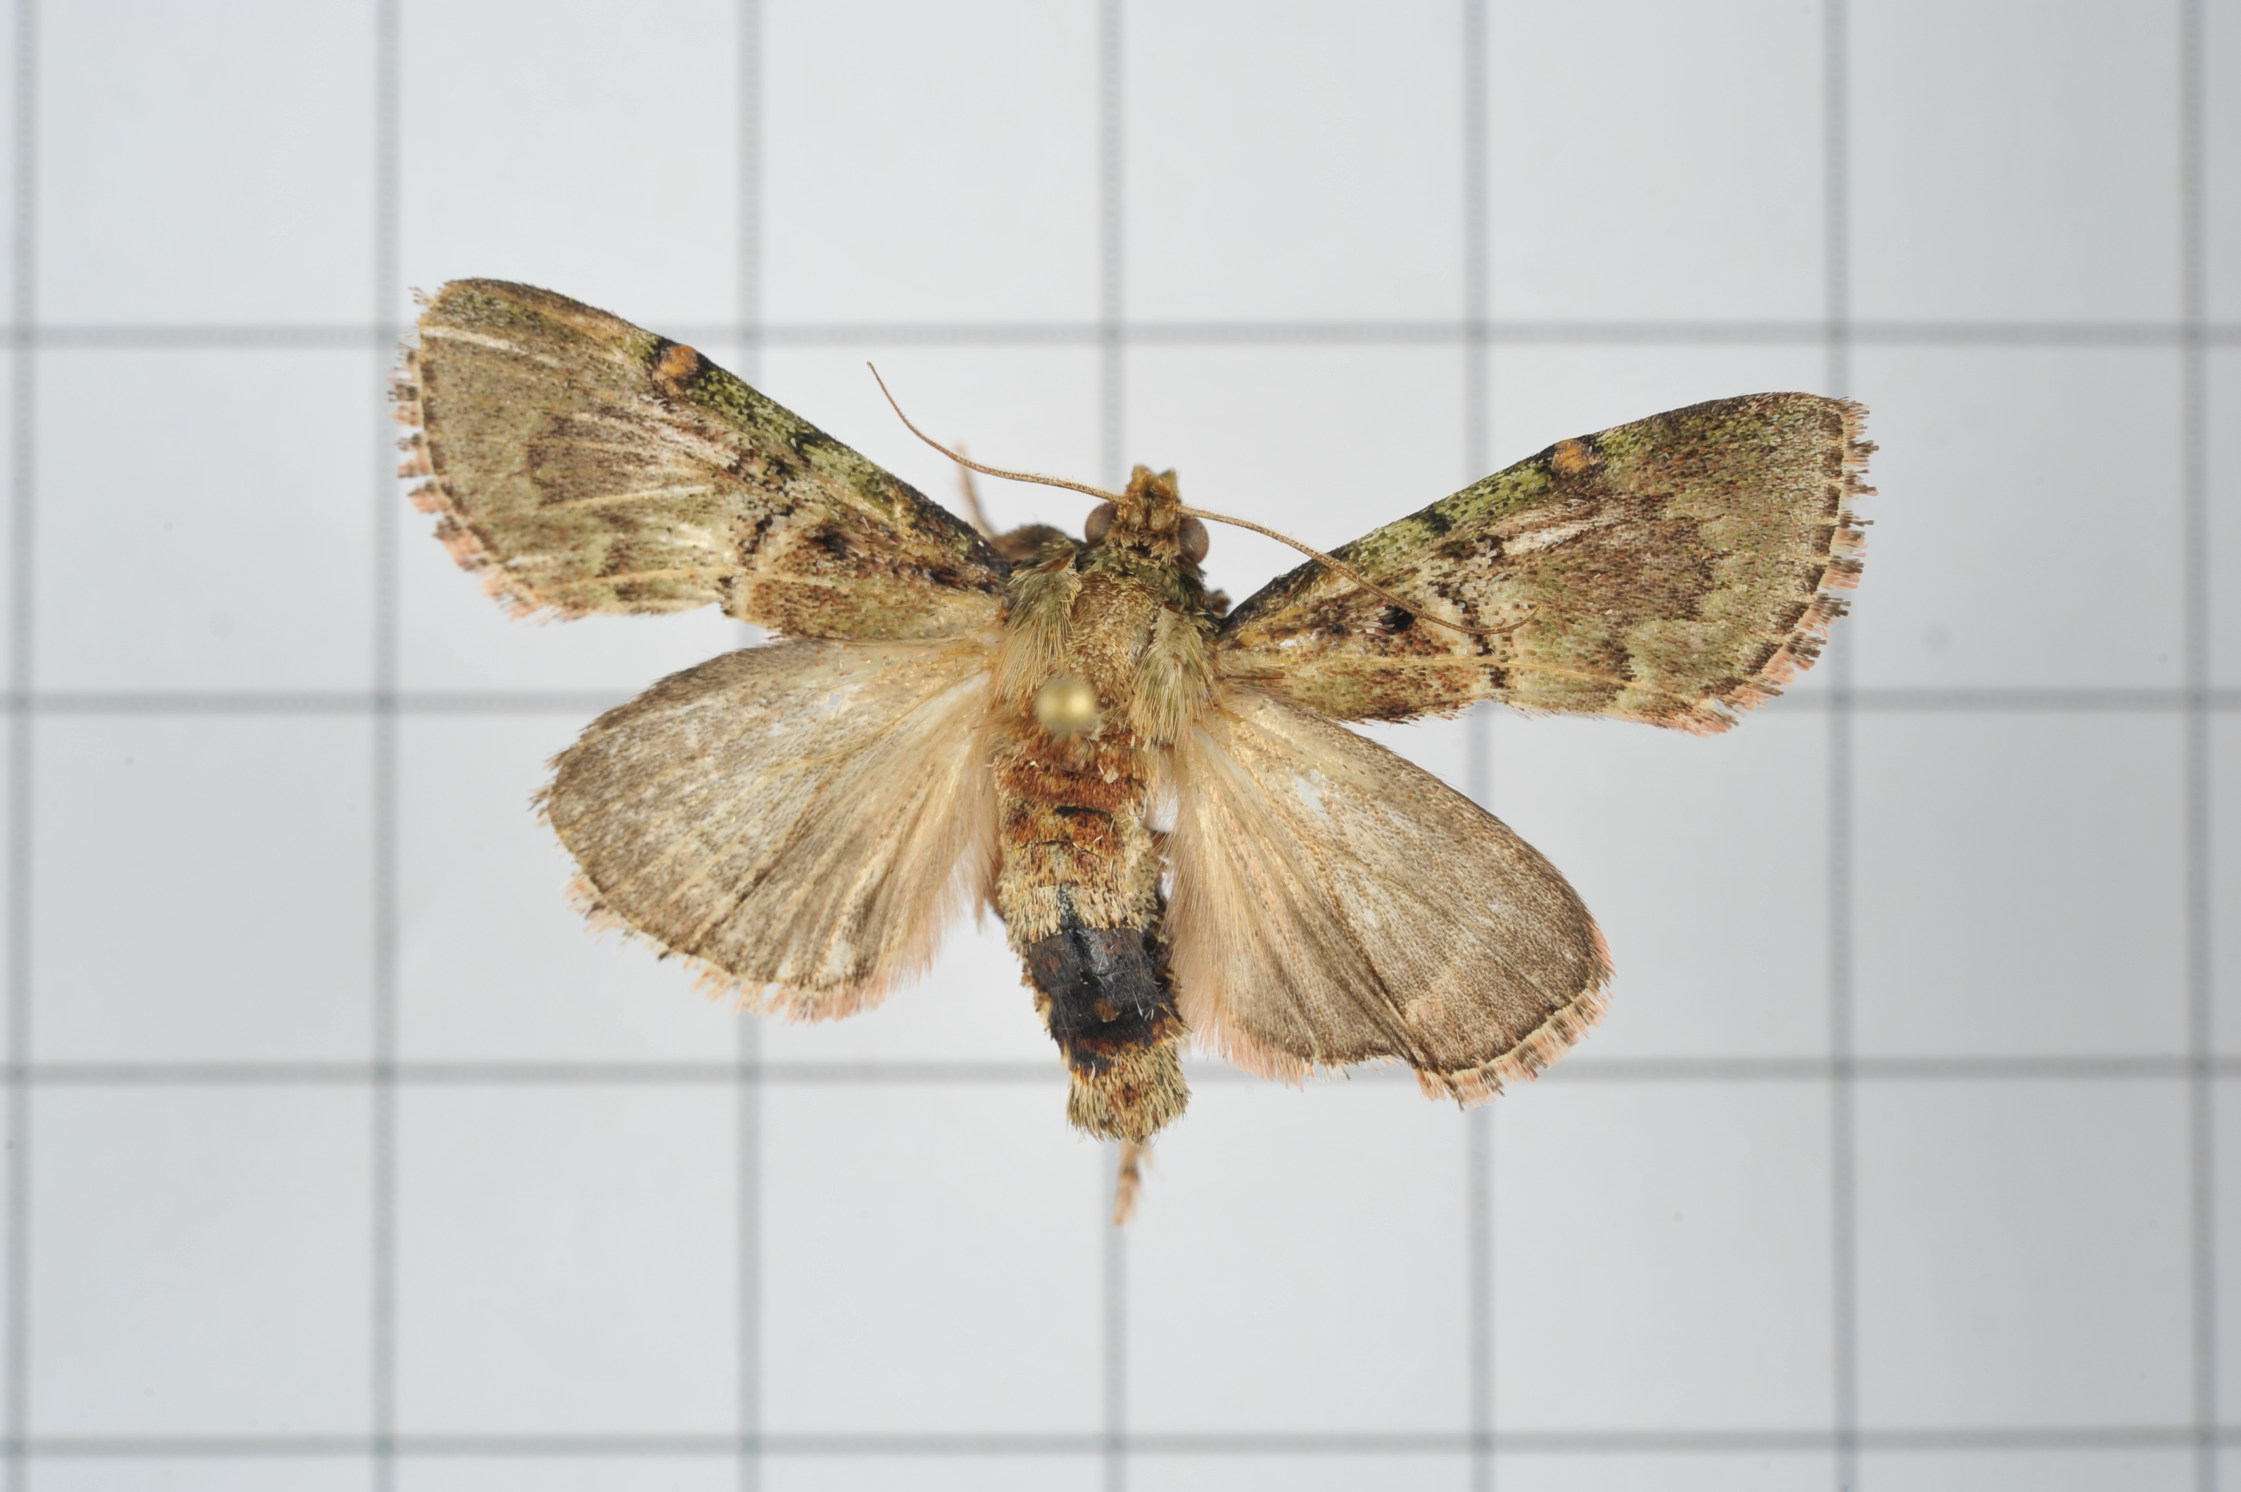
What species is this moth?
Locastra muscosalis
